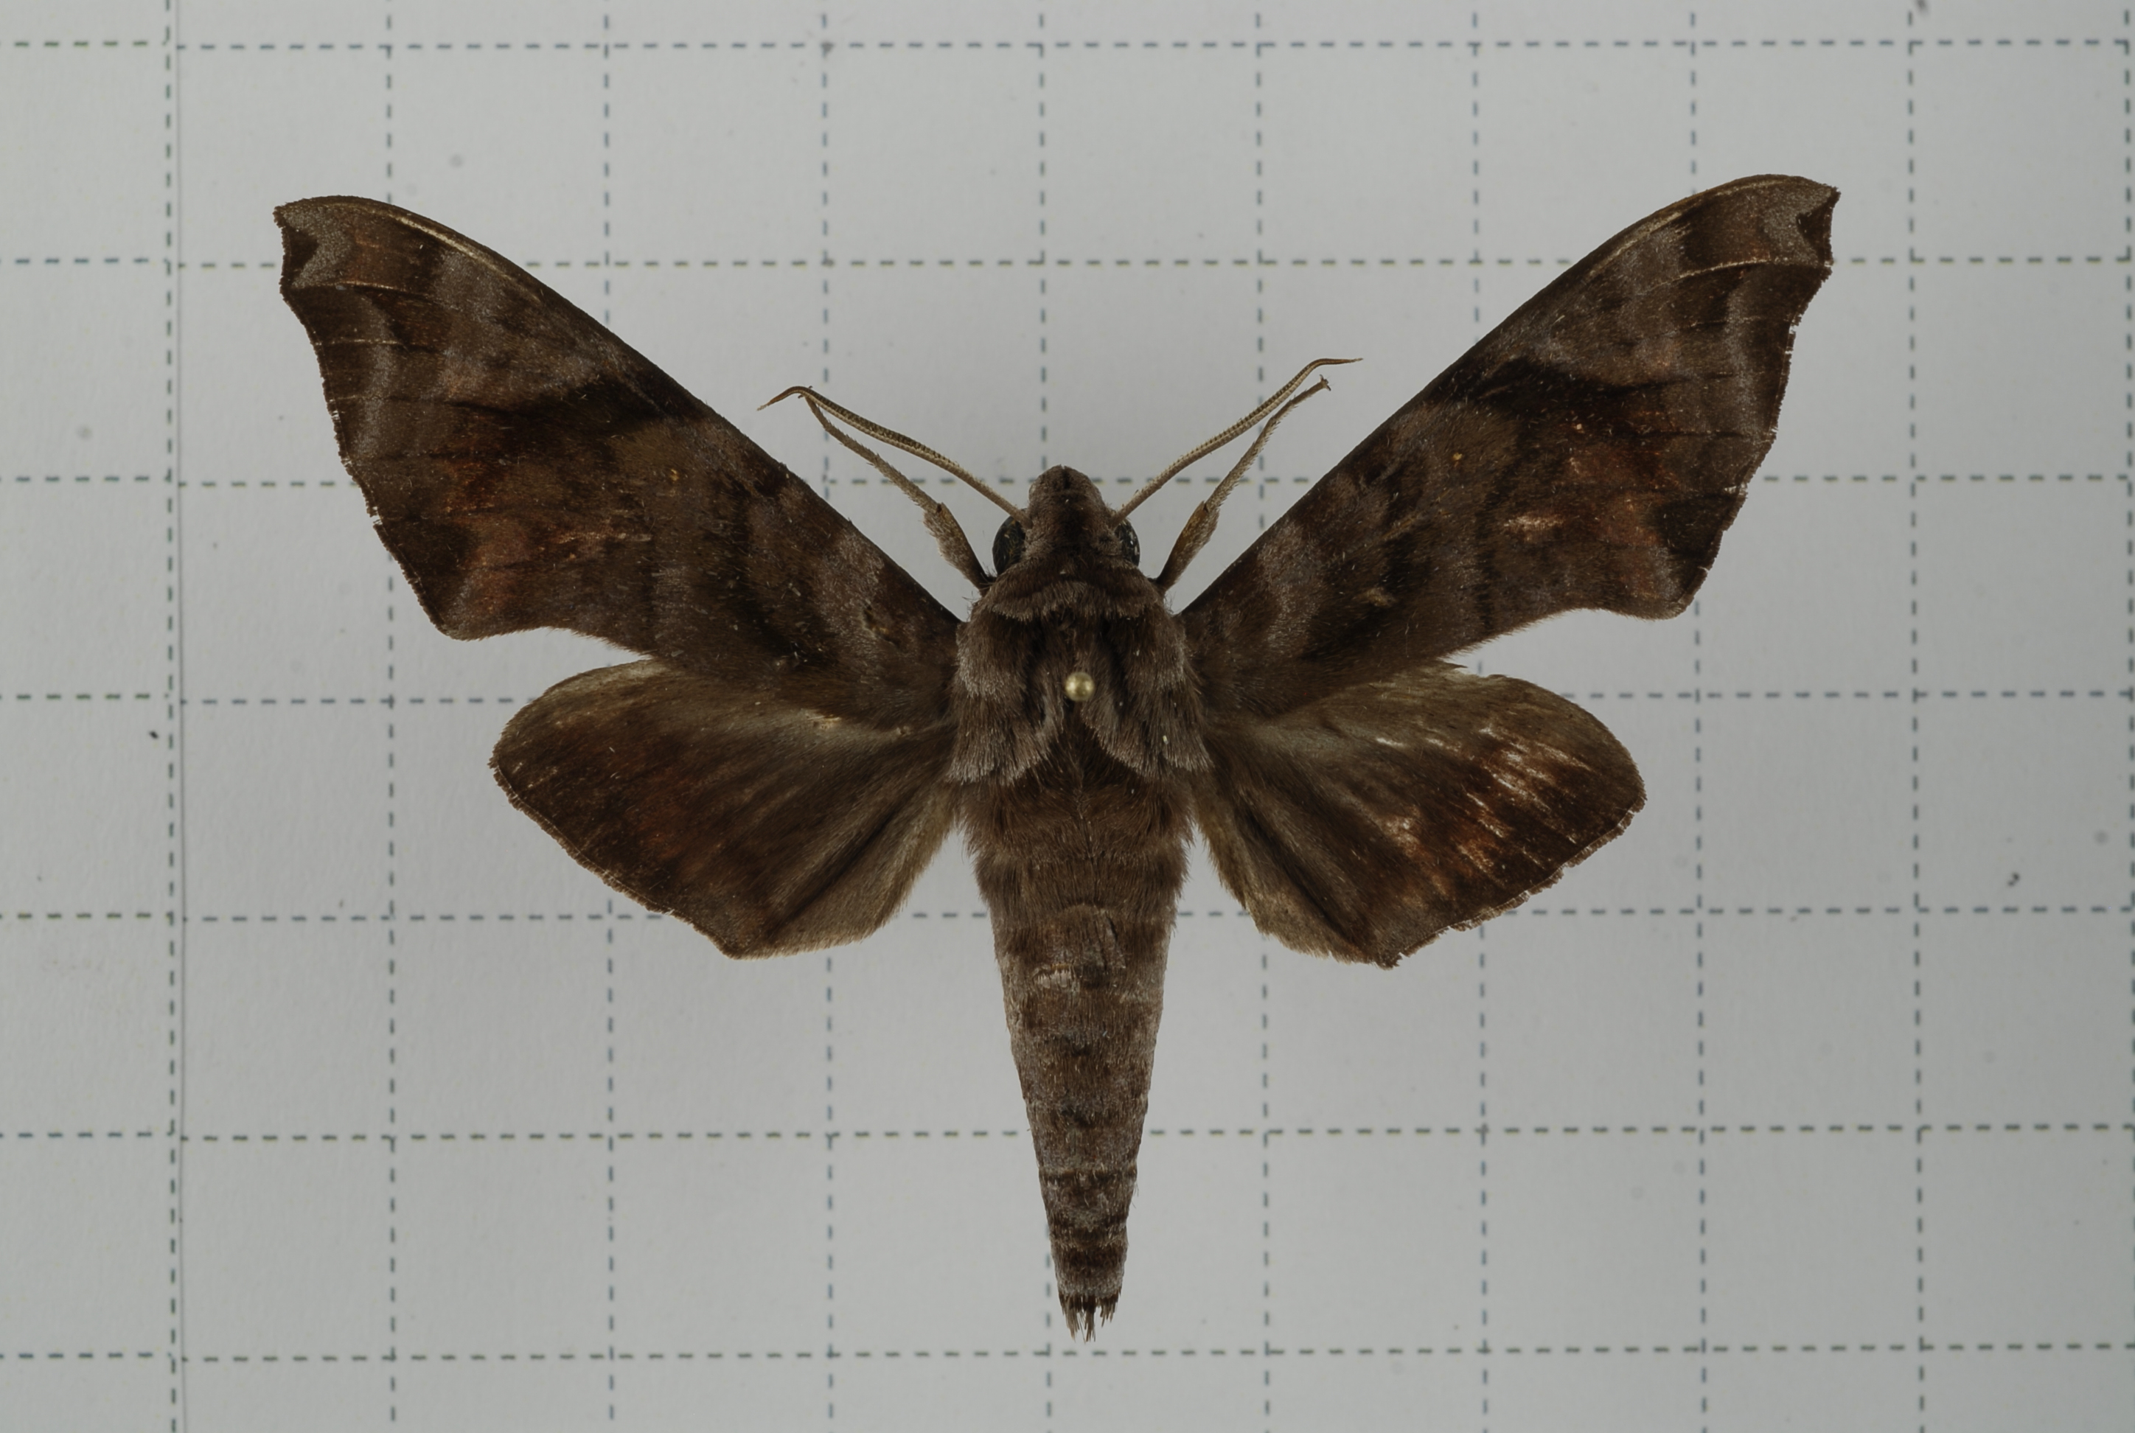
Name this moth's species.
Acosmeryx castanea
